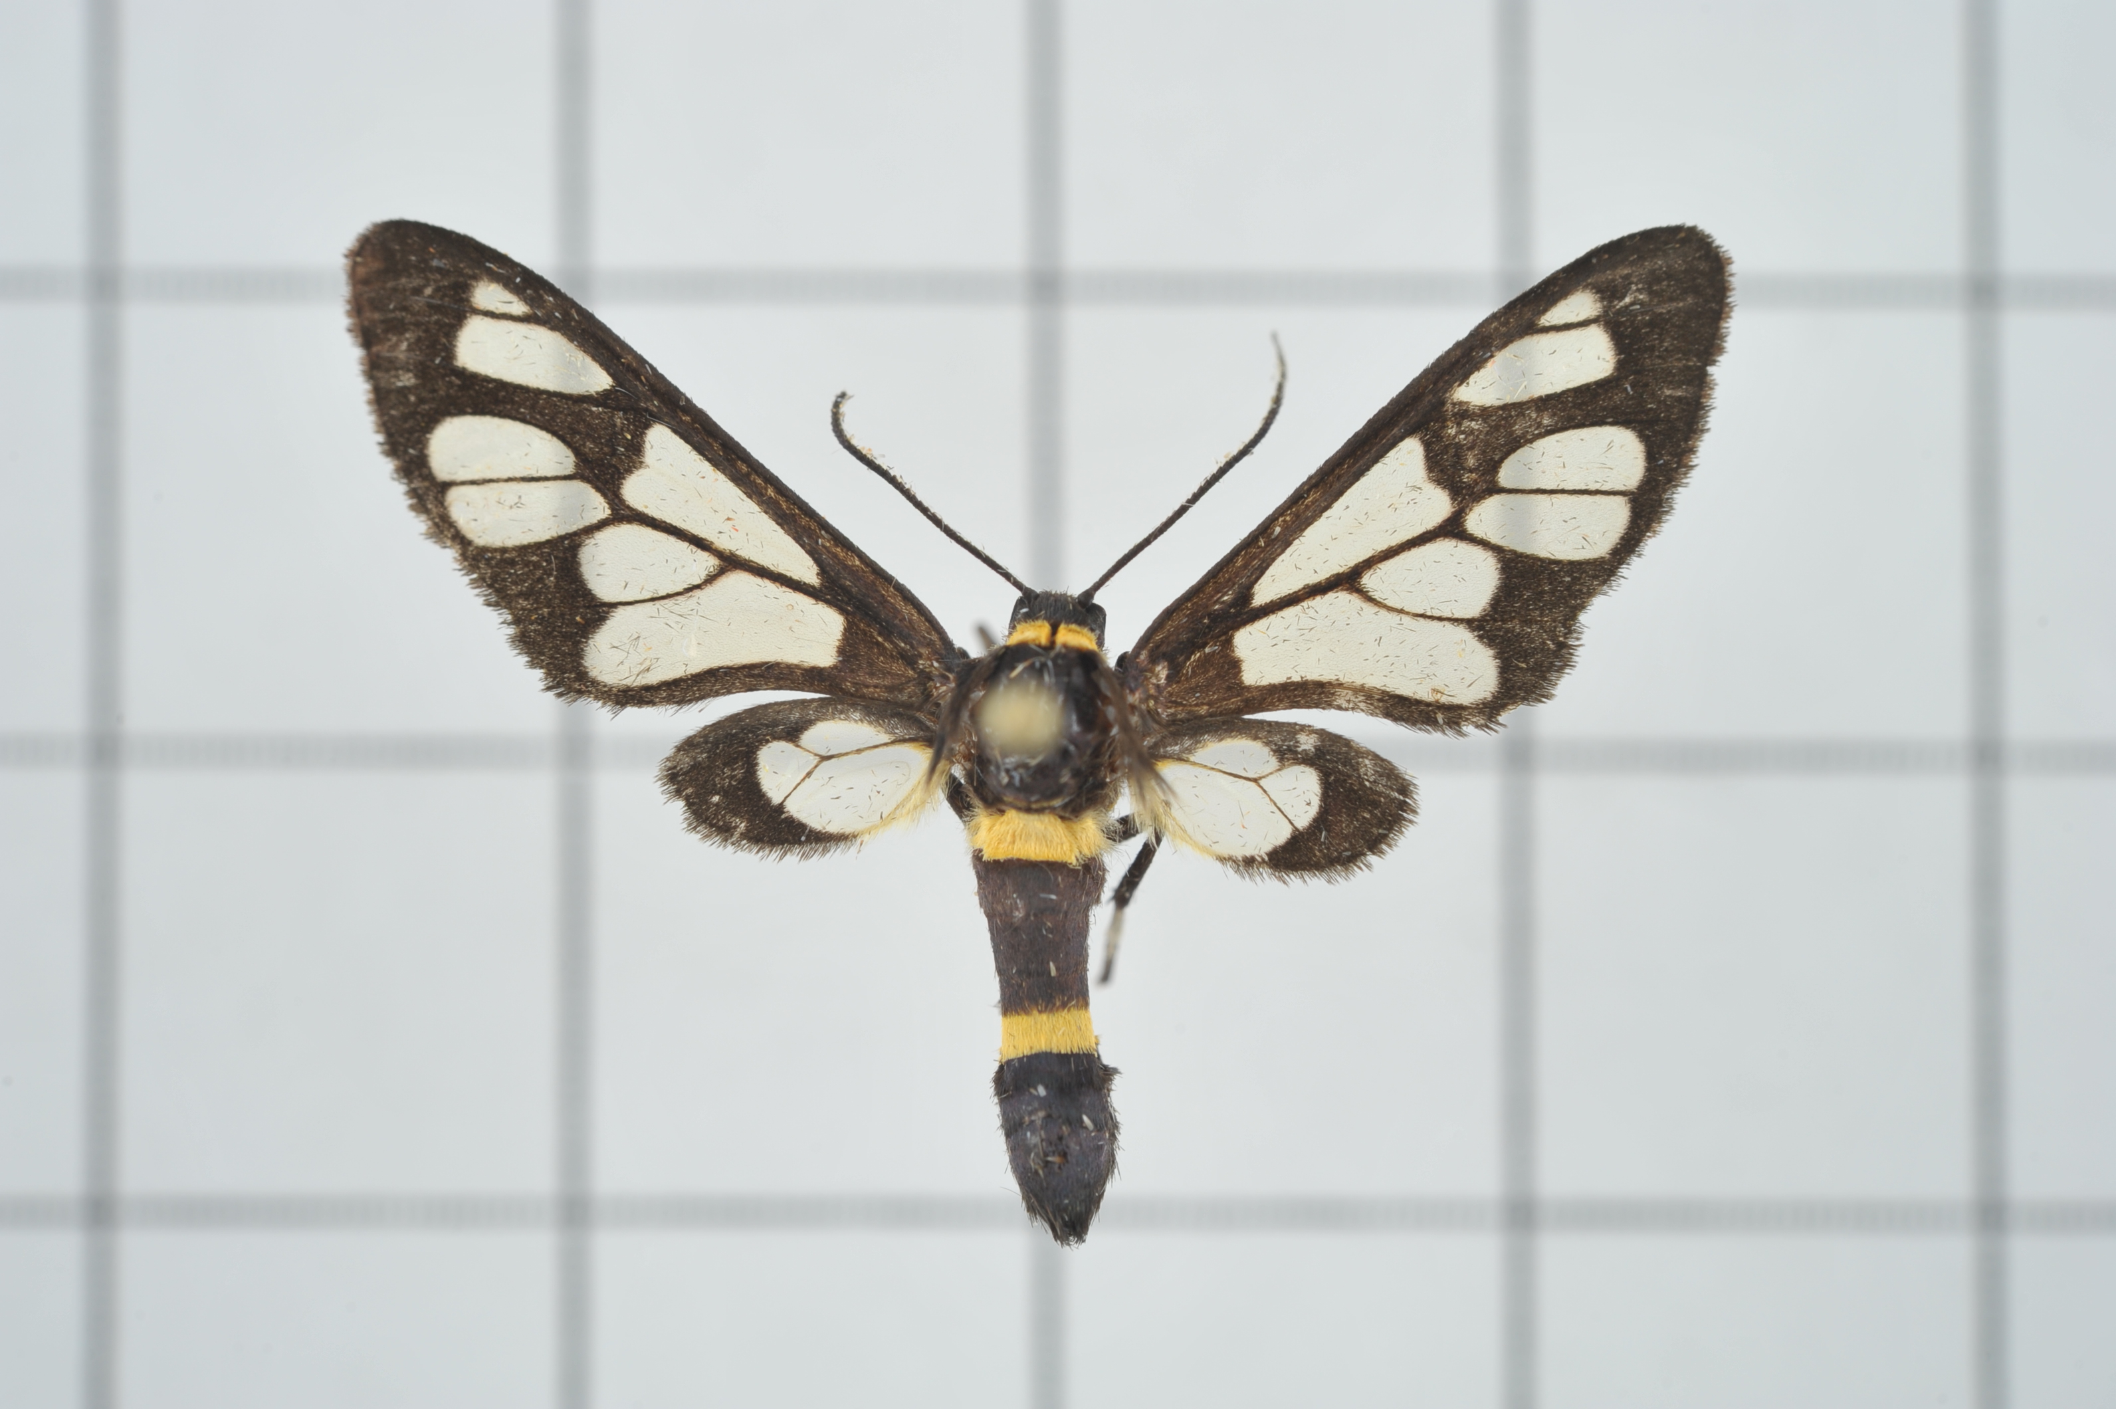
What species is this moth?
Syntomoides imaon
